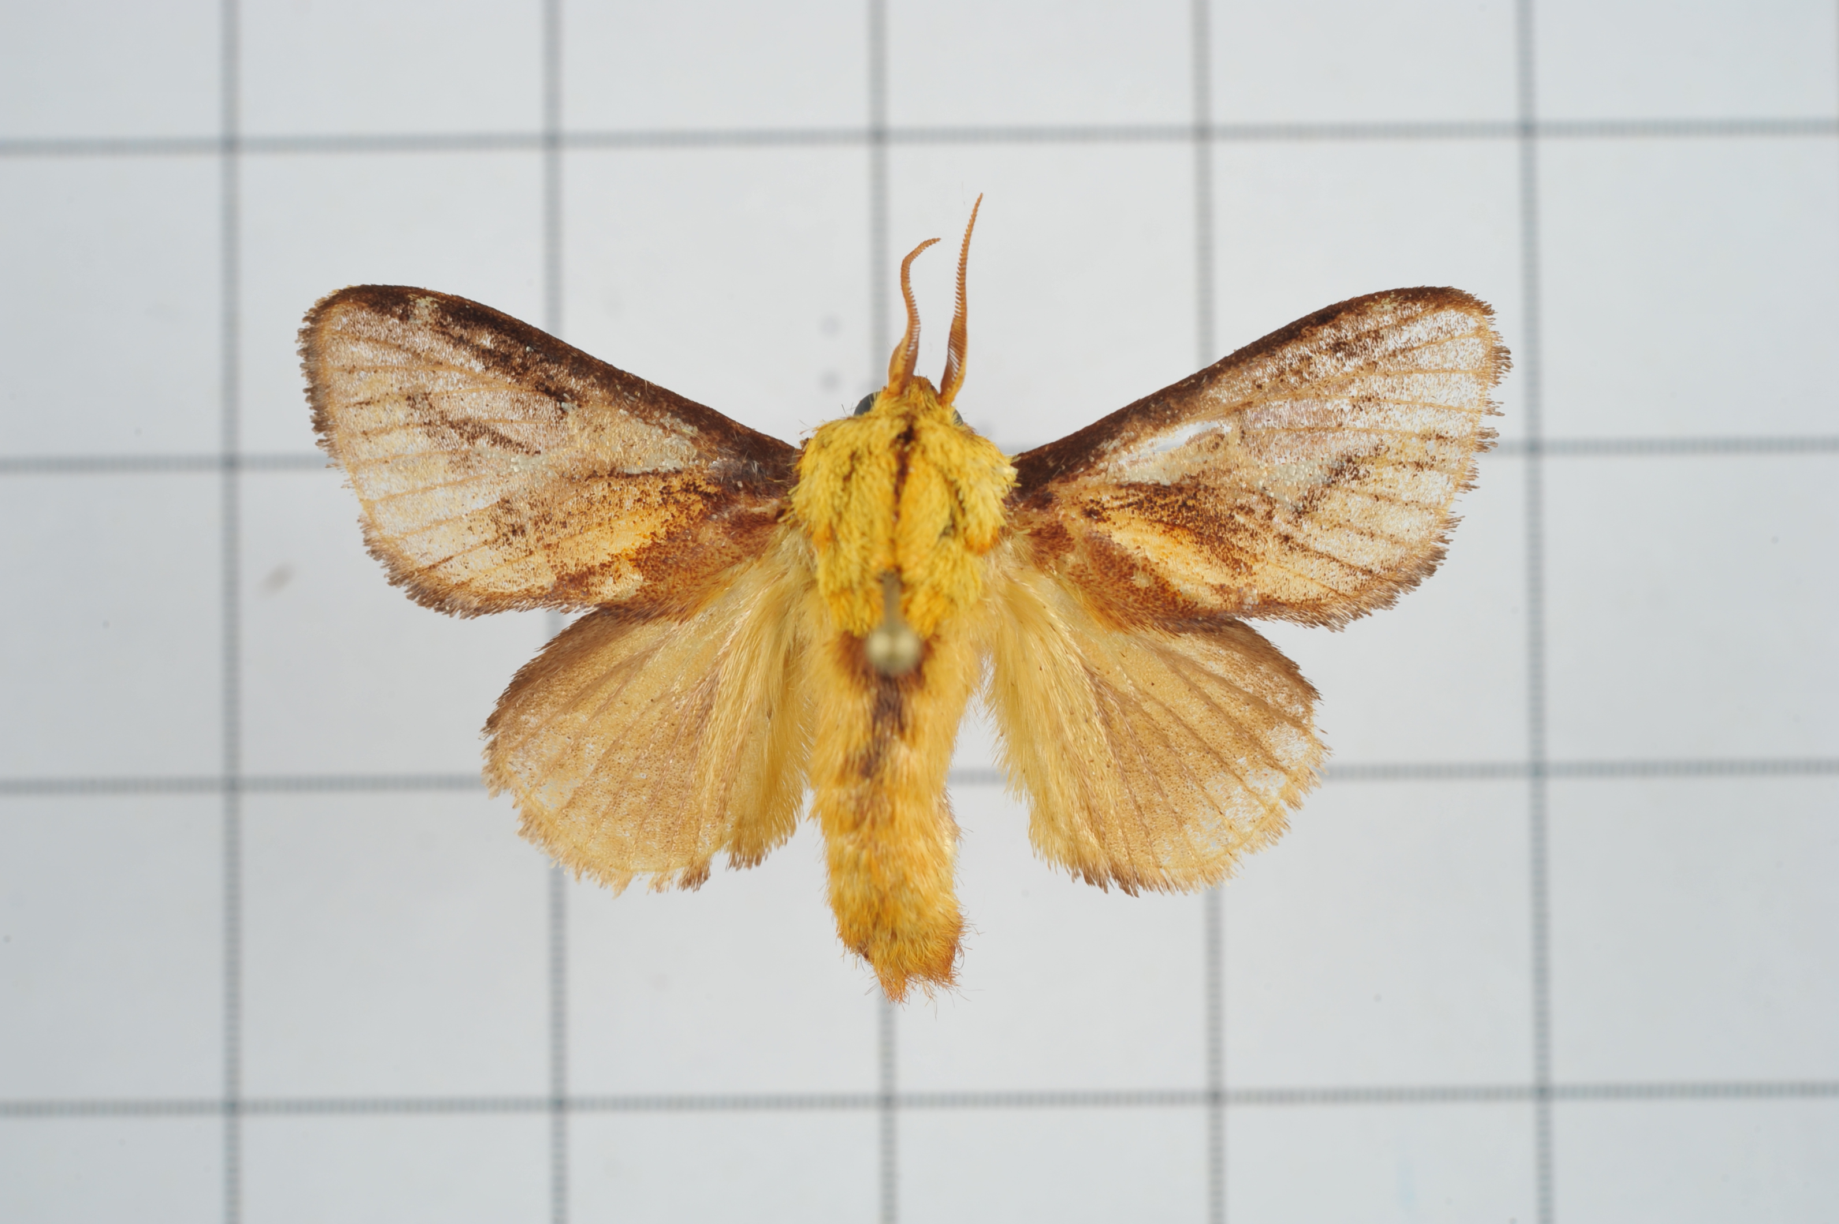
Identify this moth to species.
Narosoideus flavidorsalis
